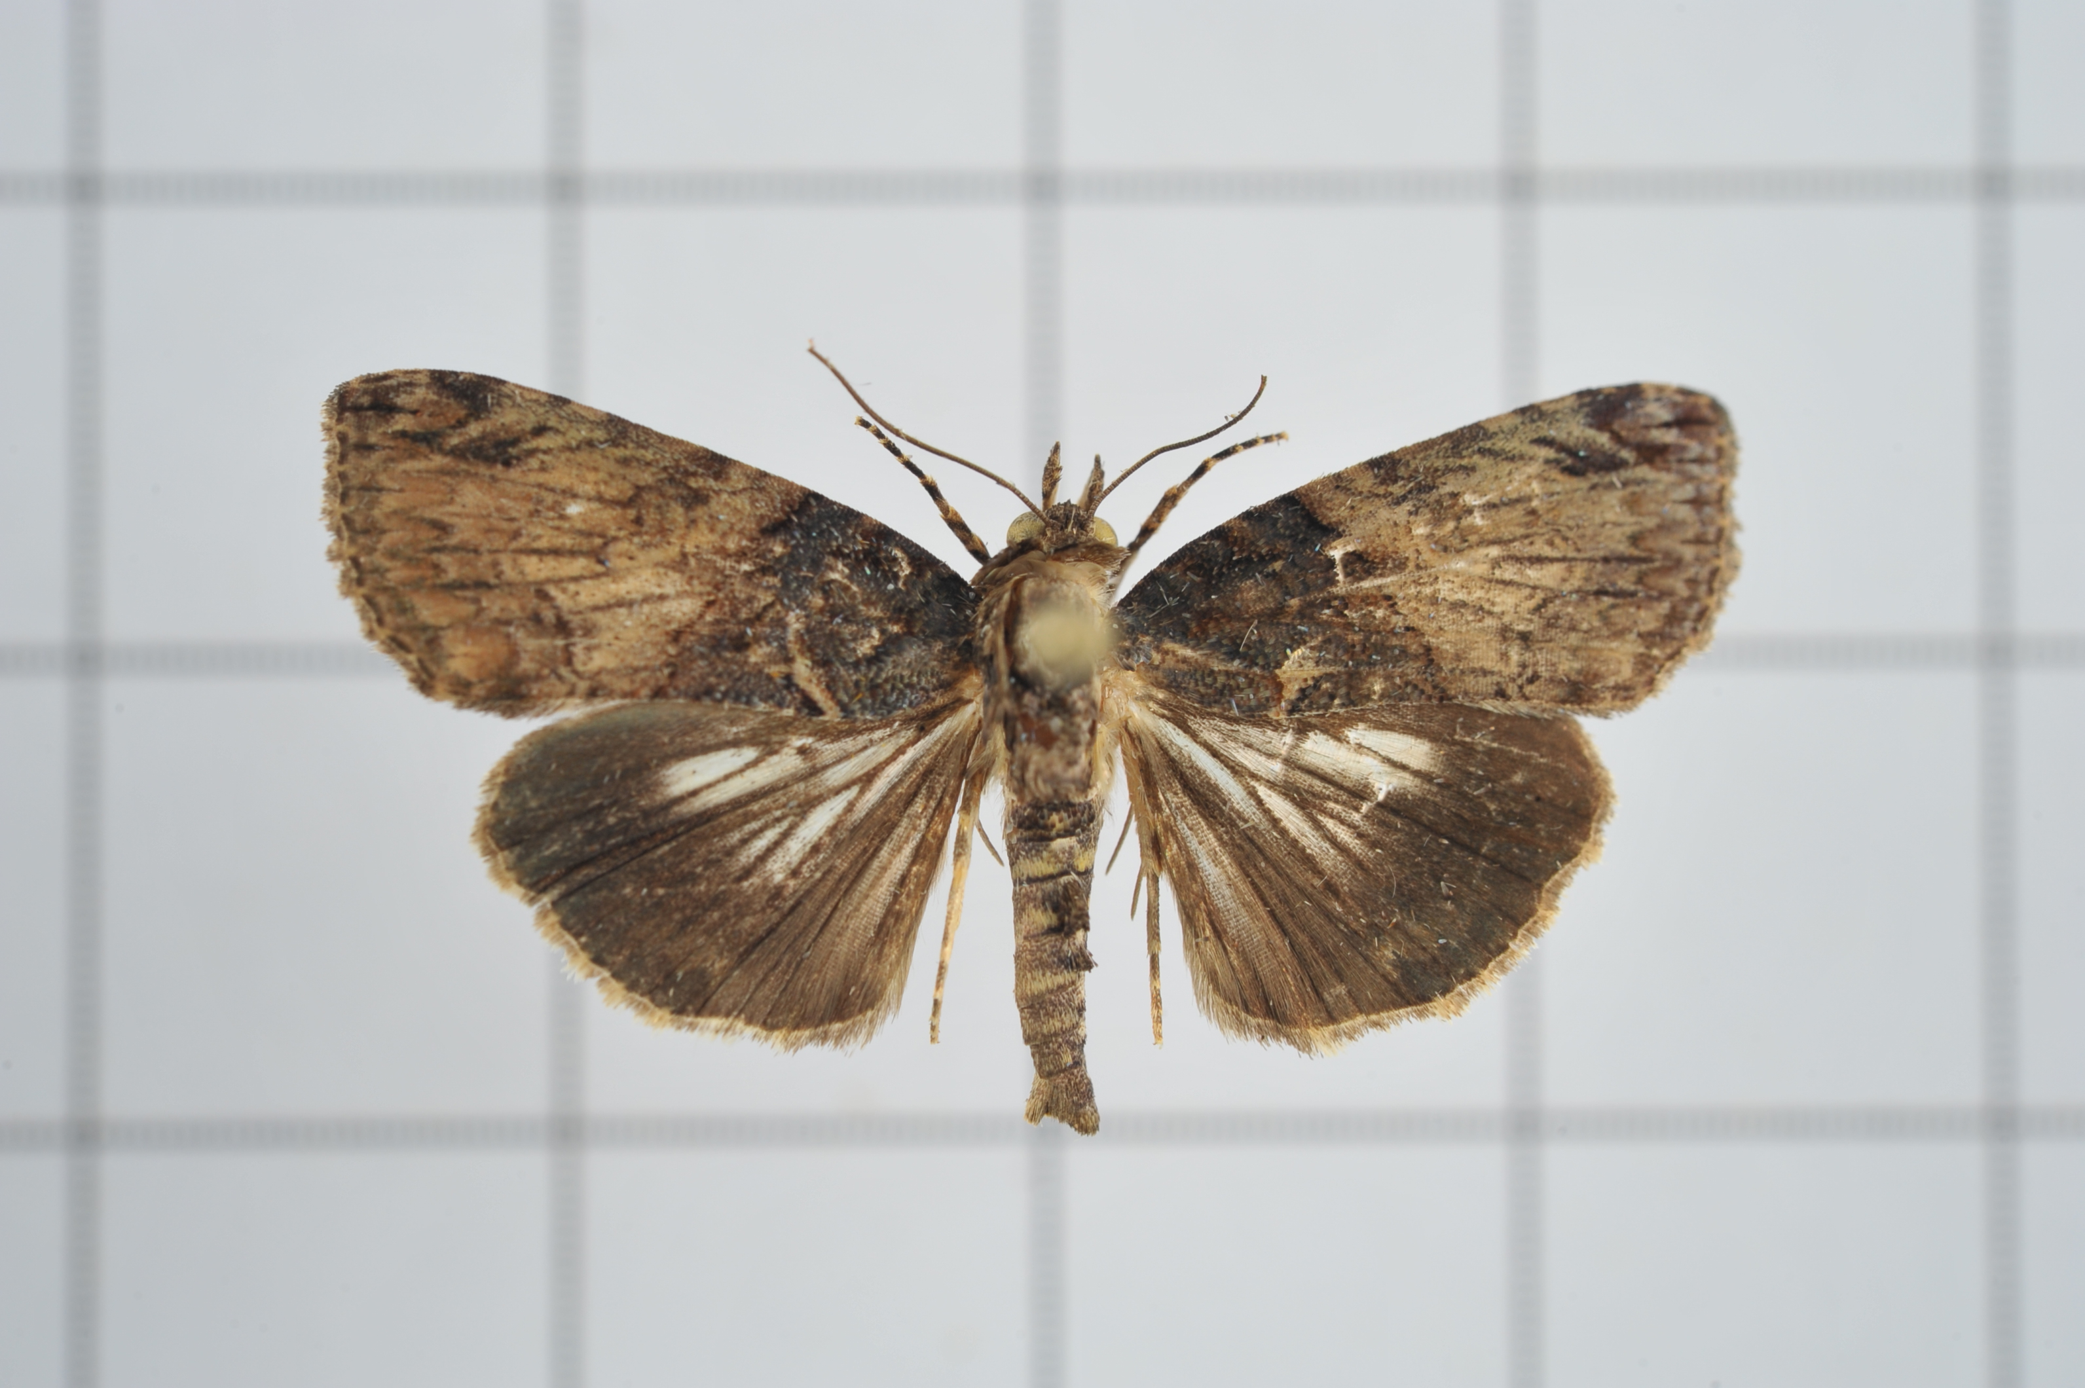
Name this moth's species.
Lophoptera phaeobasis
